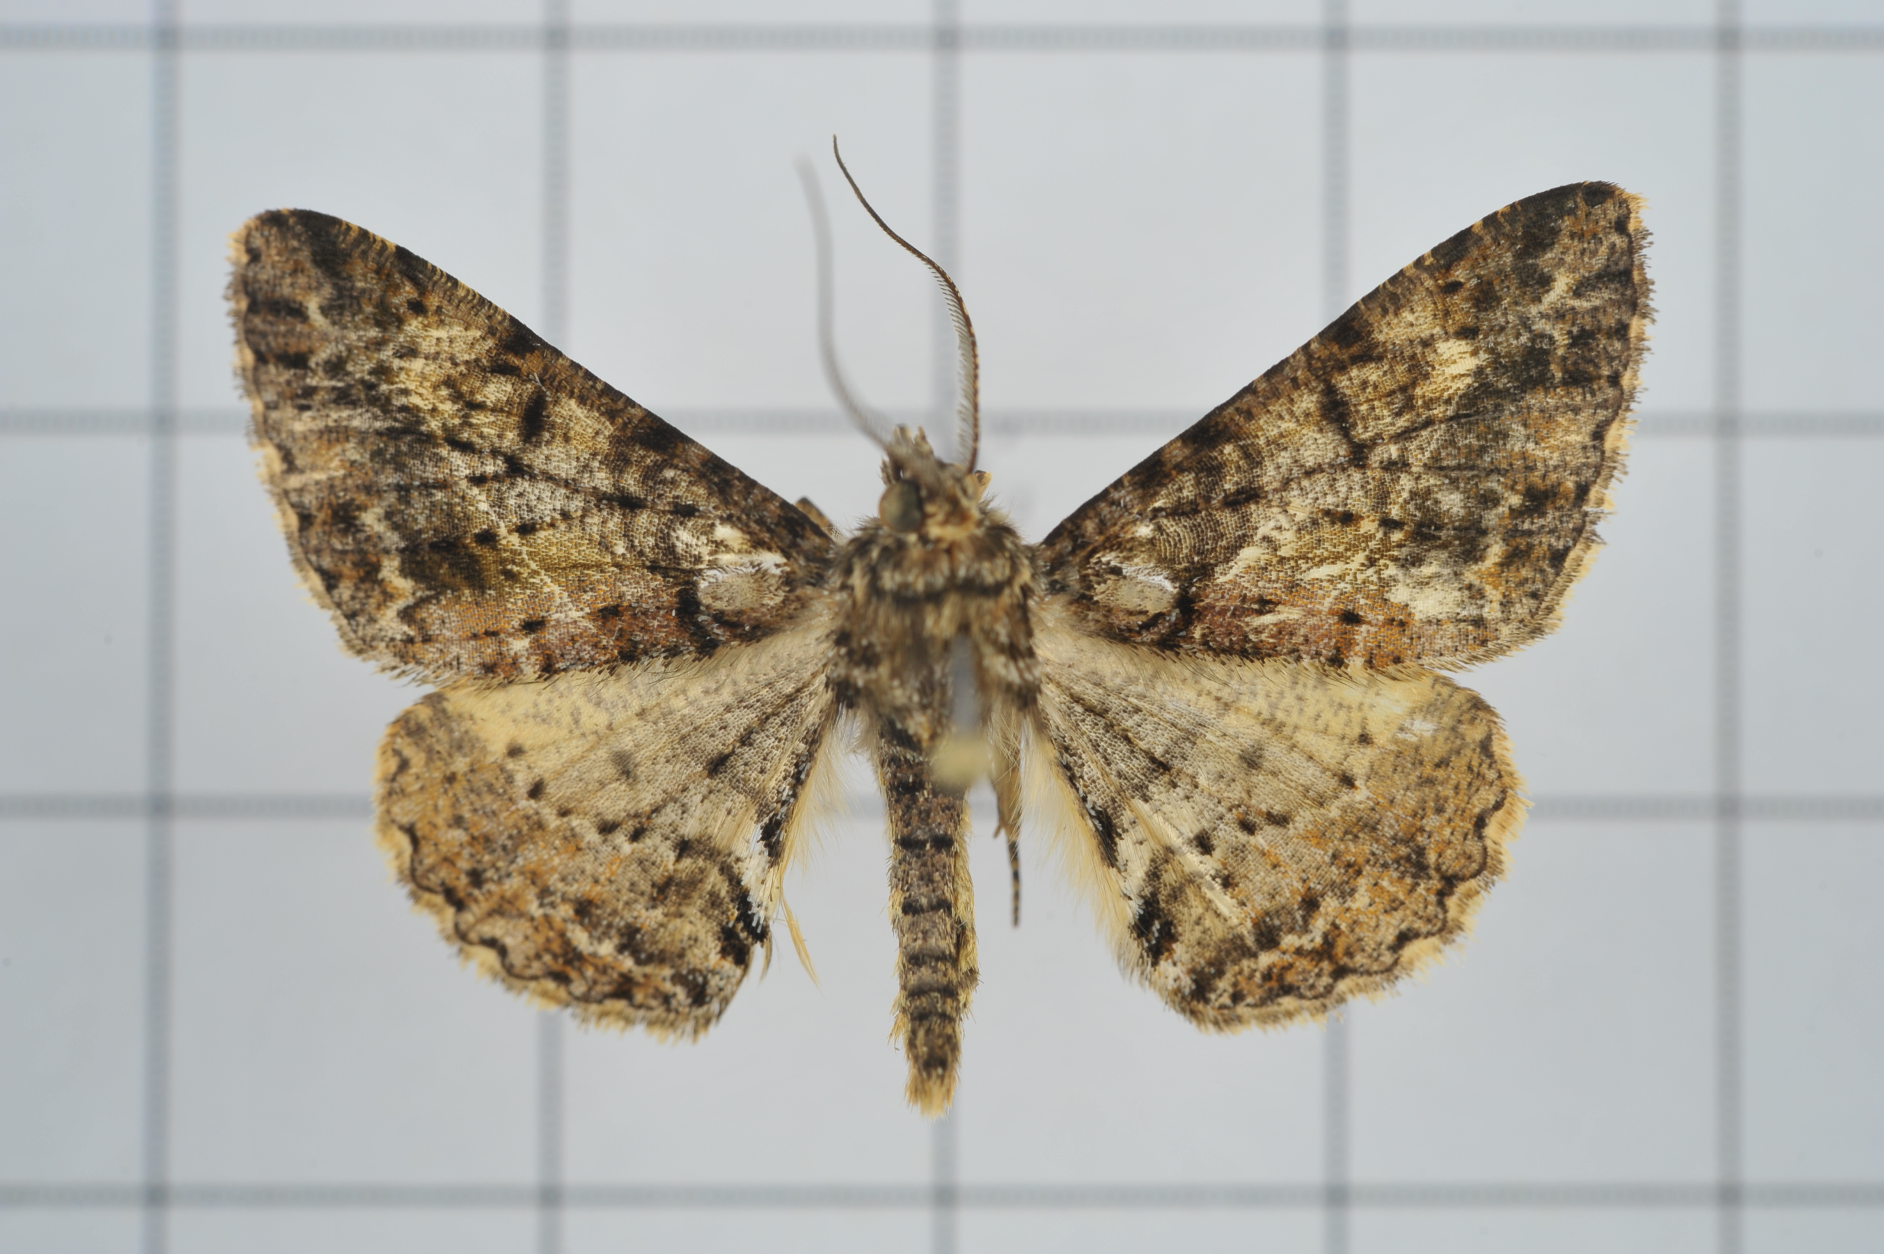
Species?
Alcis taiwanovariegata
